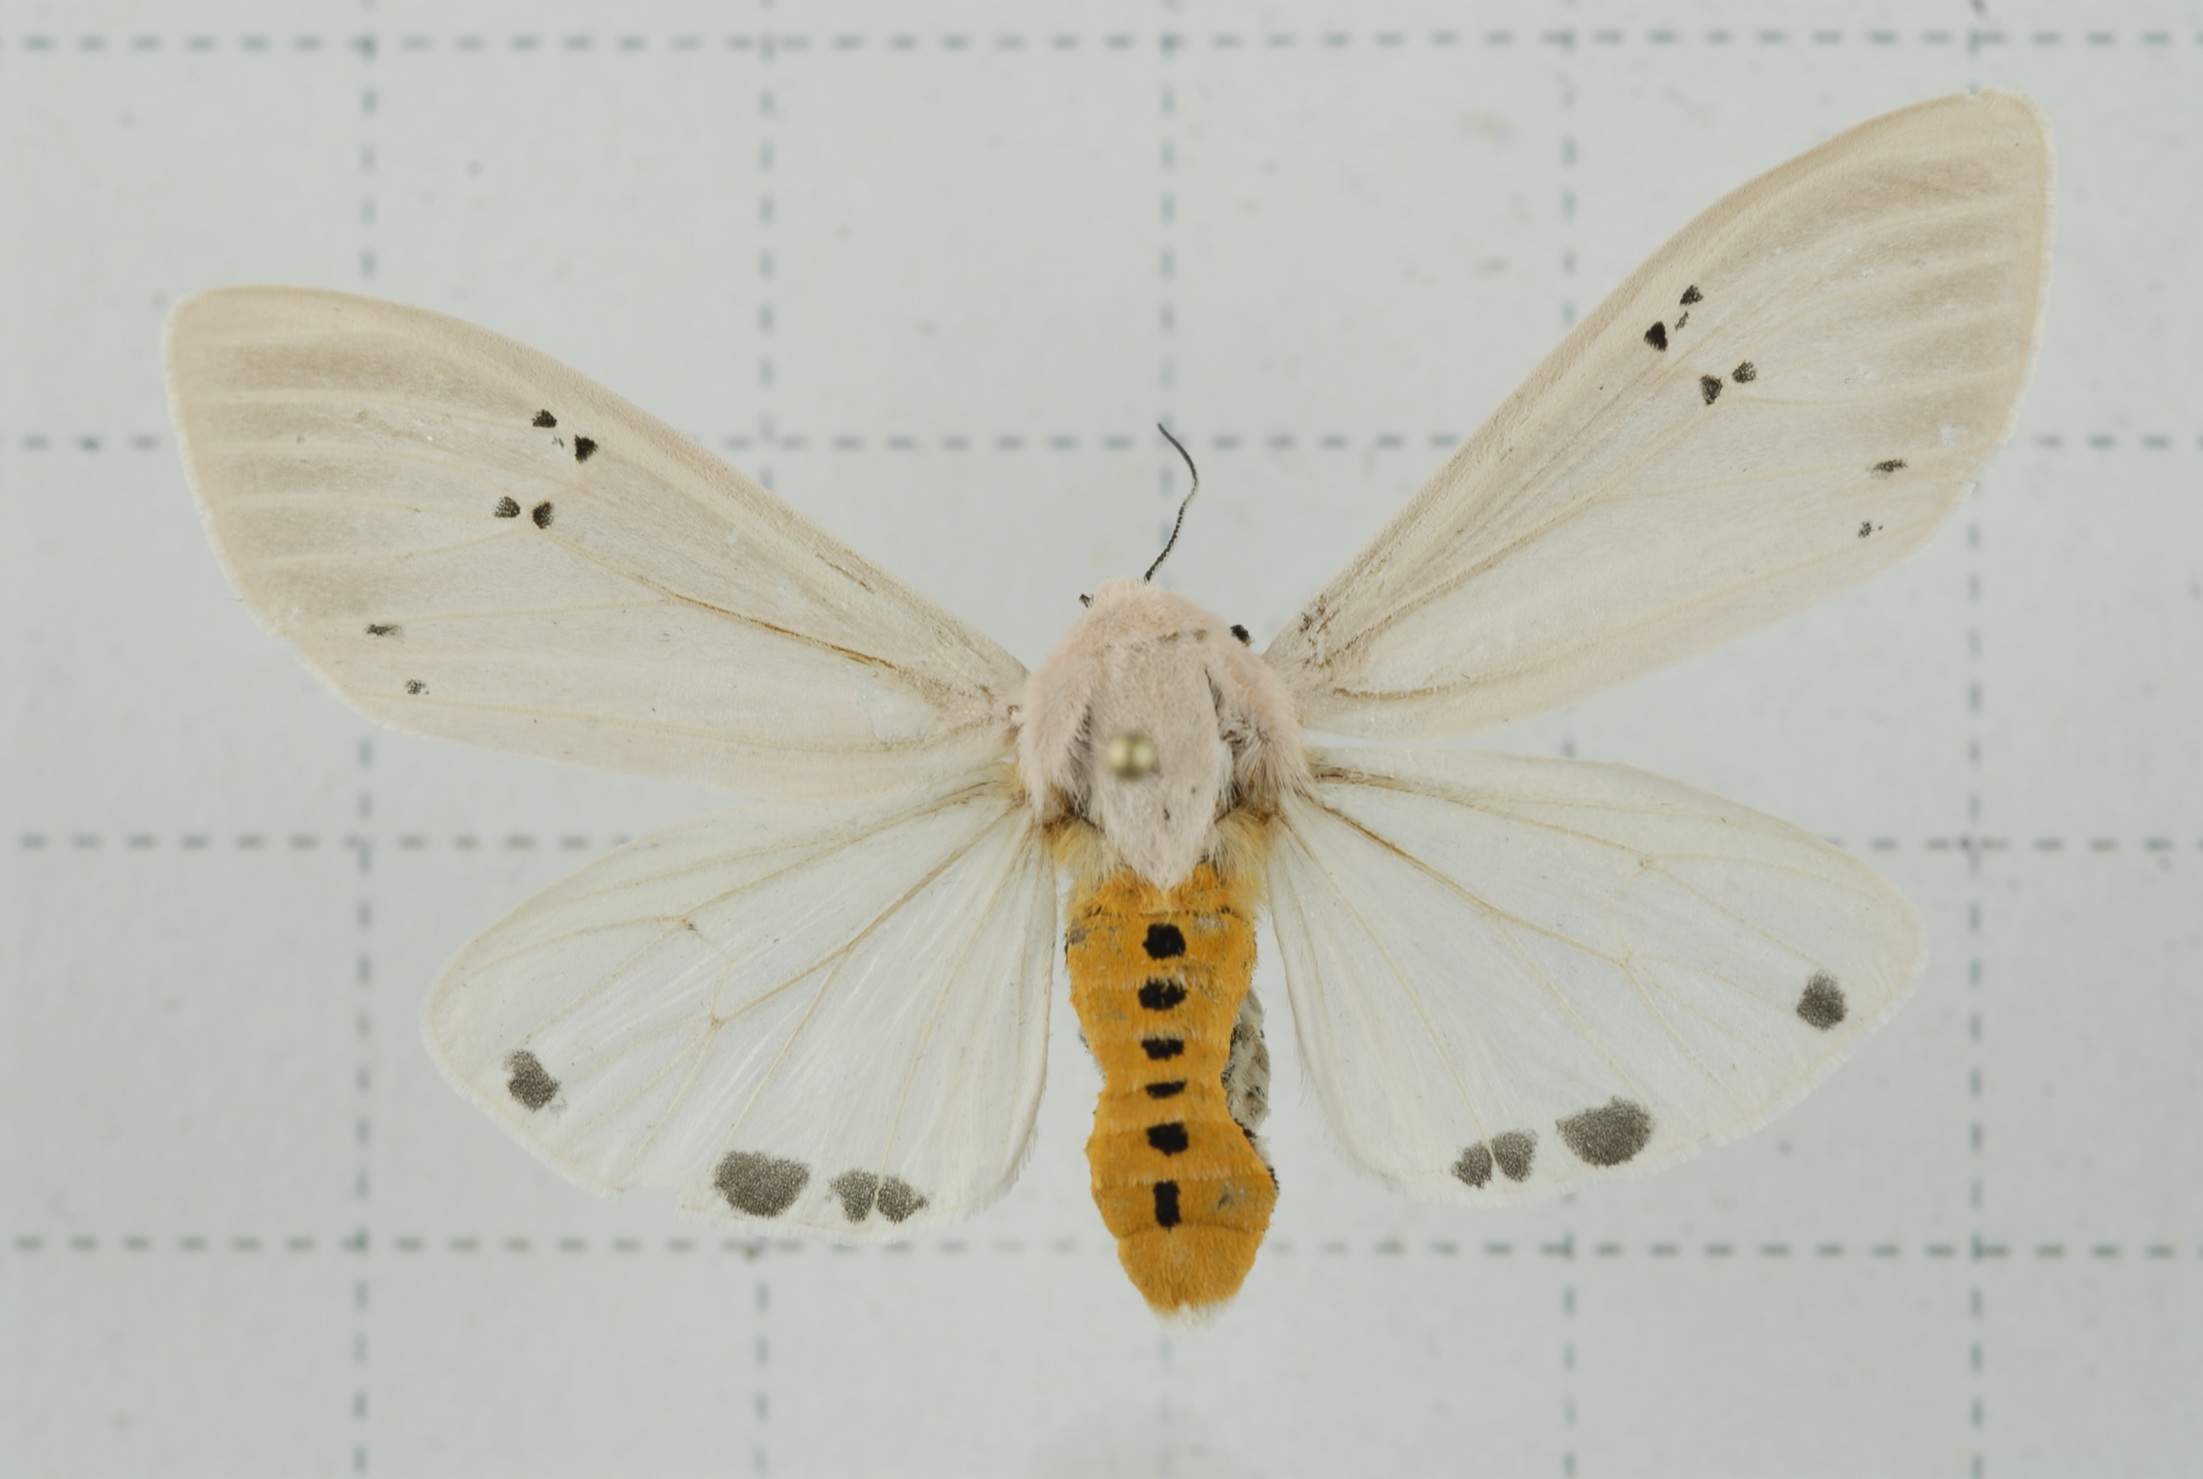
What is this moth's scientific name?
Creatonotos transiens koni
